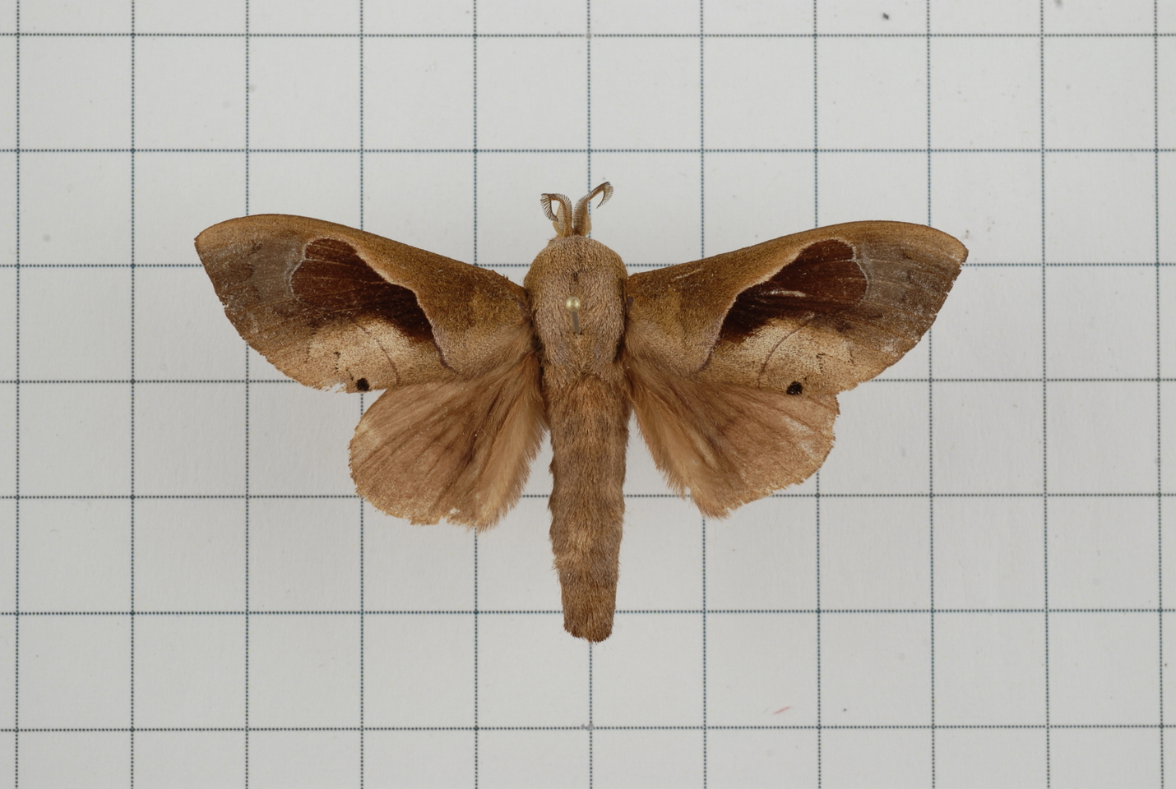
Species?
Paralebeda femorata mirabilis
